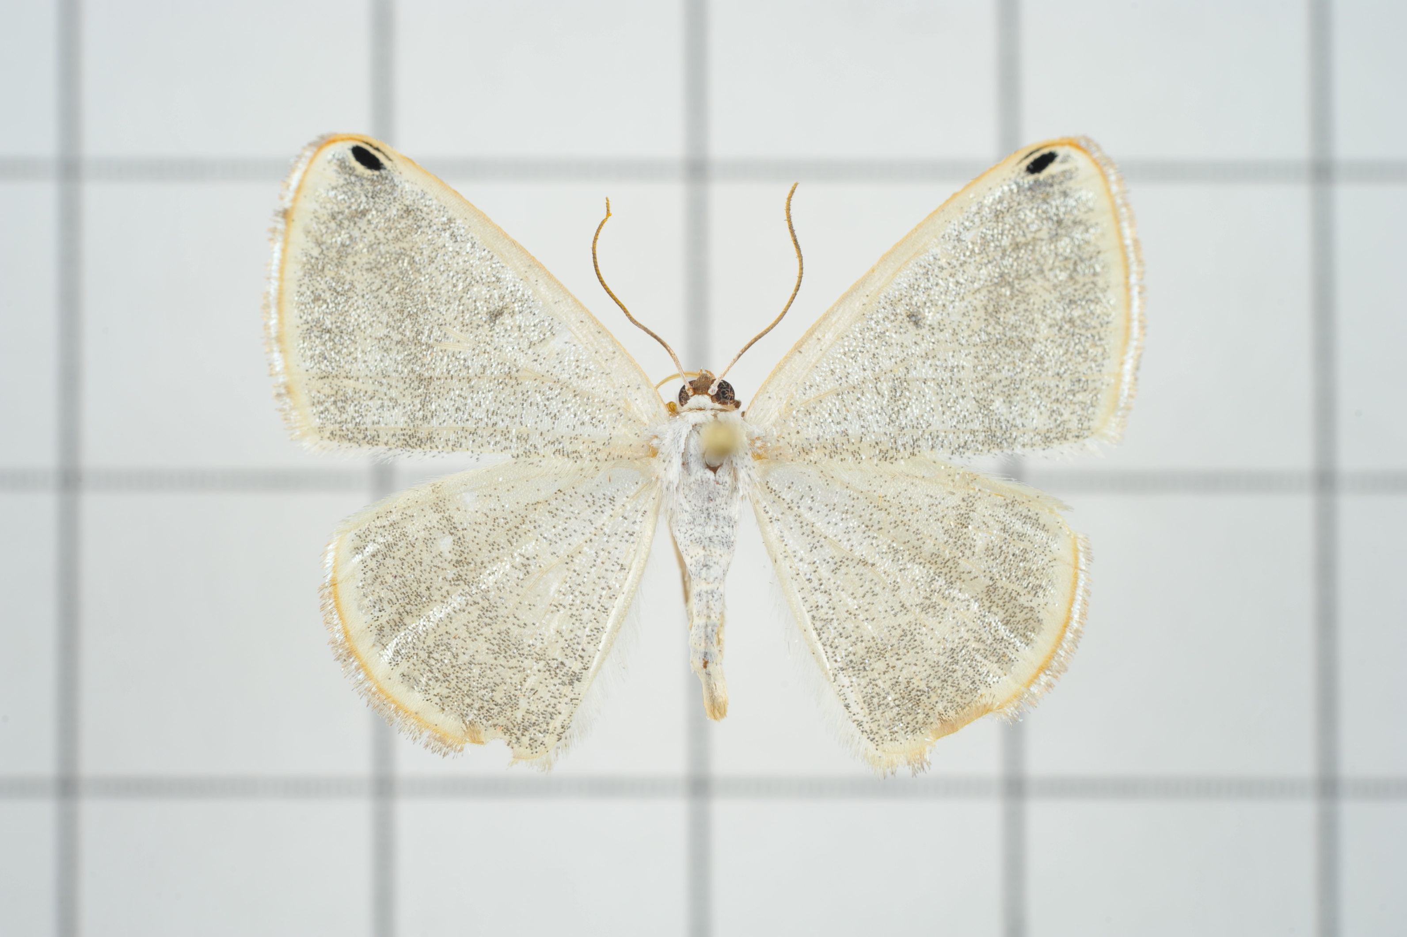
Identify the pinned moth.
Lomographa percnosticta
